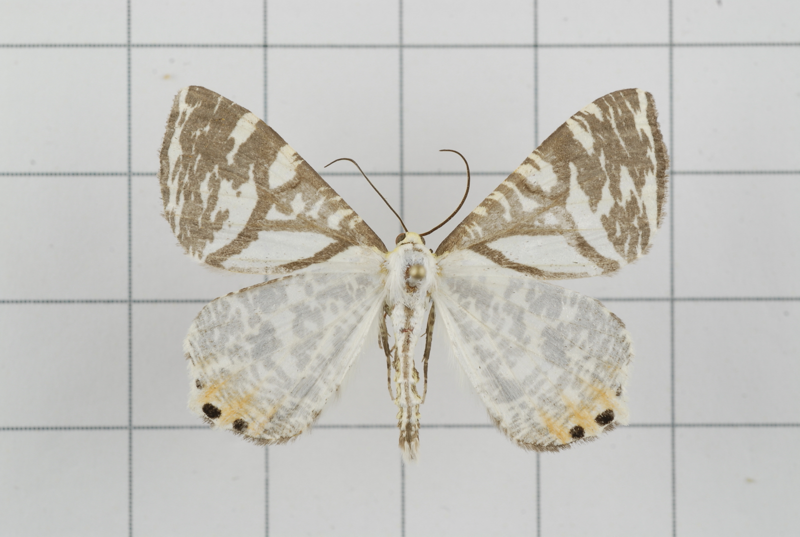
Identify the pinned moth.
Ourapteryx ramosa
